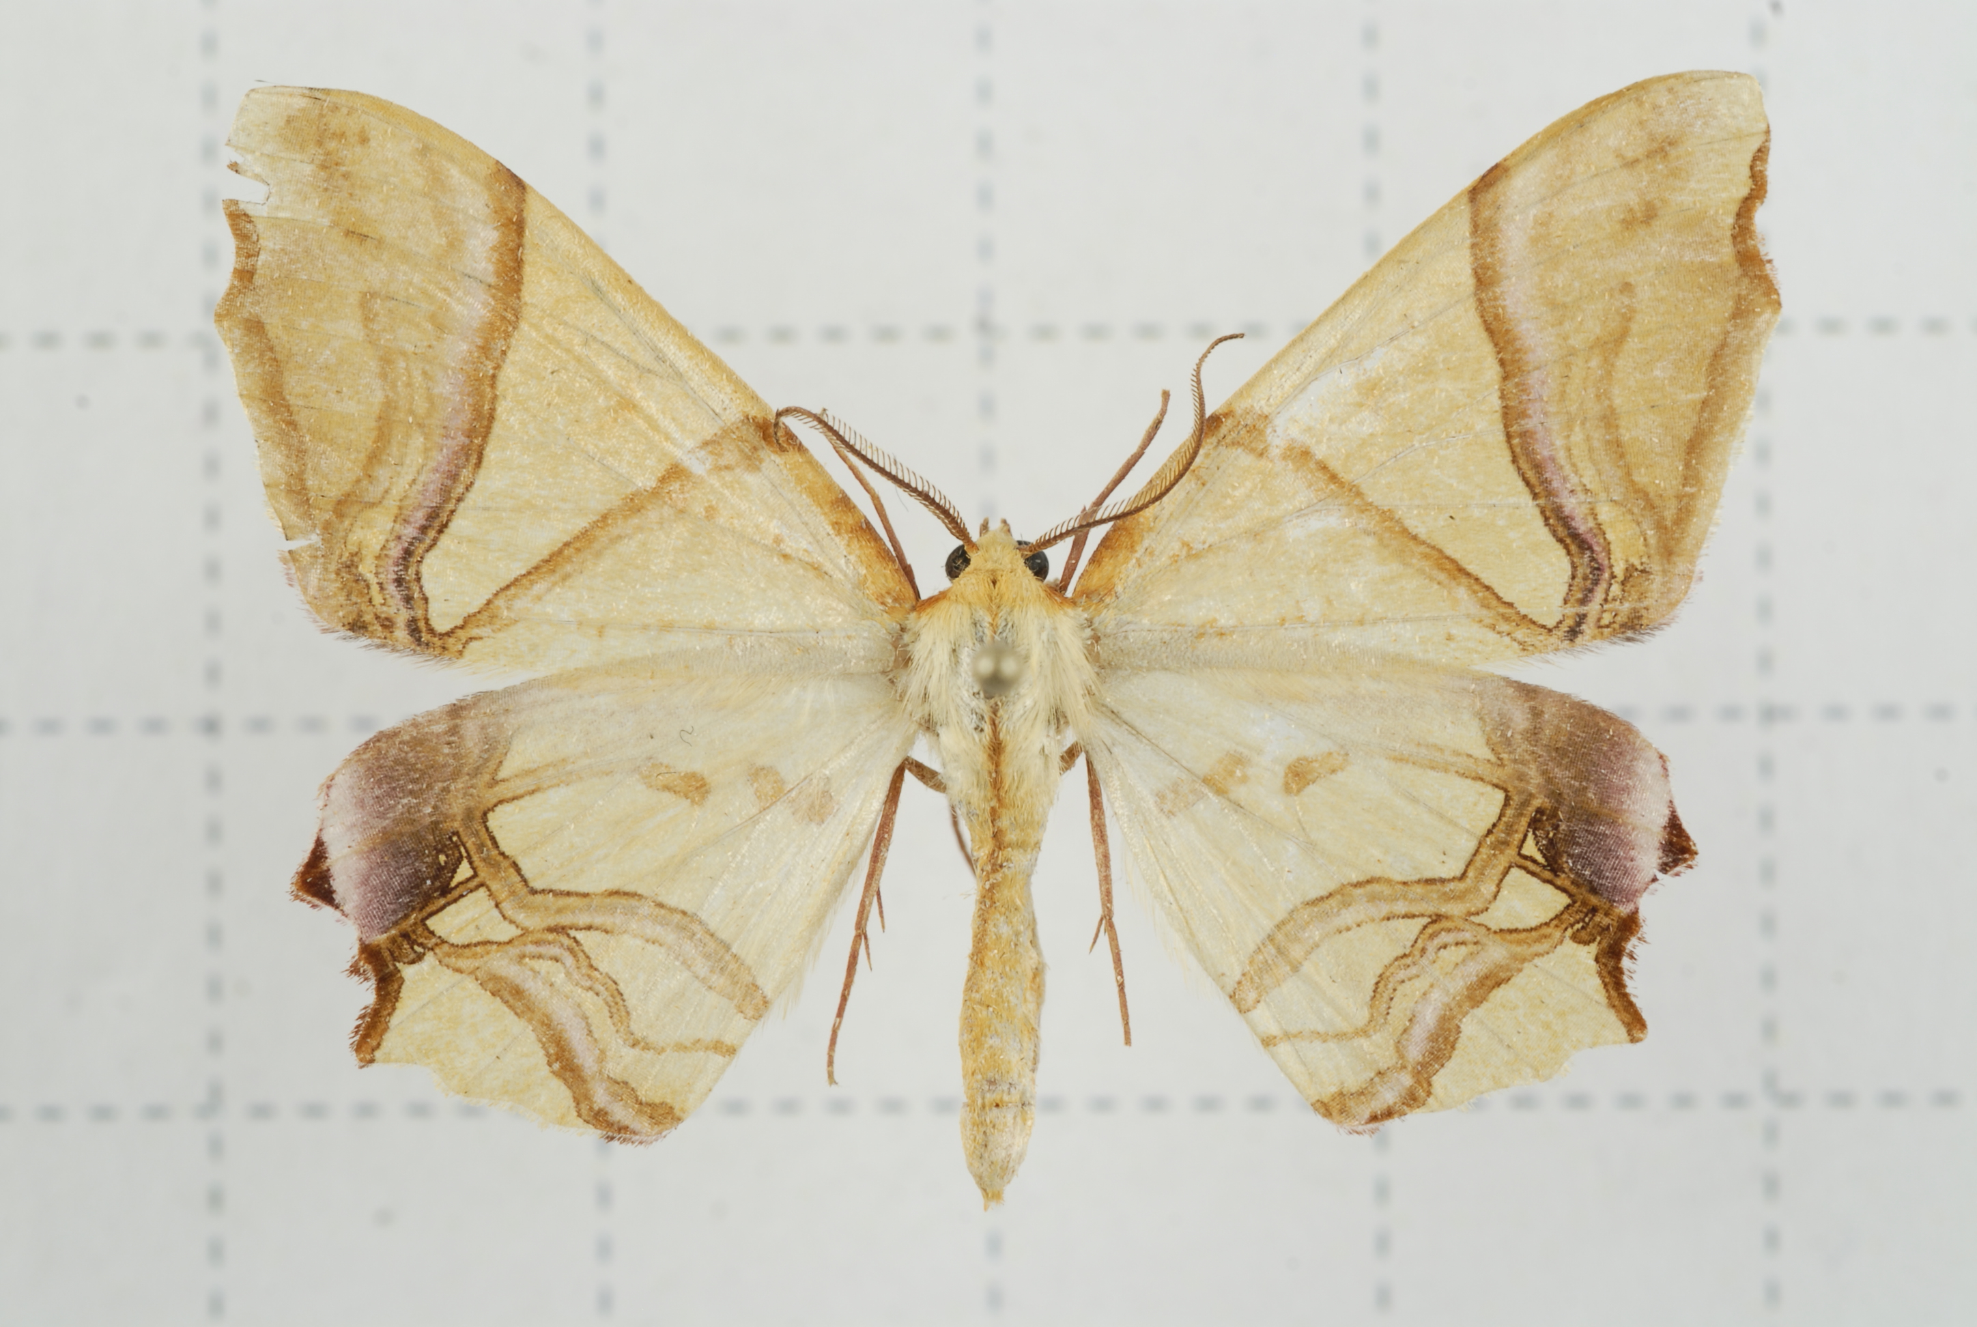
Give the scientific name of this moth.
Trotocraspeda divaricata
